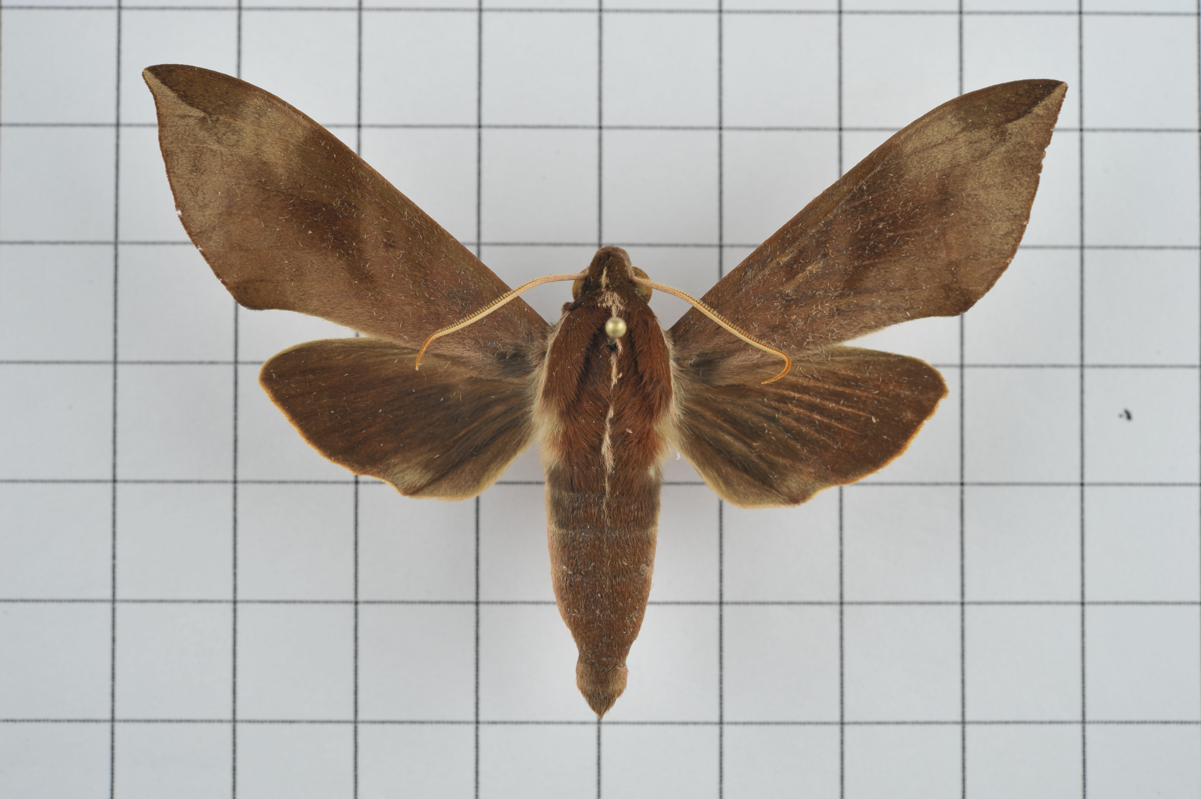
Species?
Ampelophaga rubiginosa myosotis
